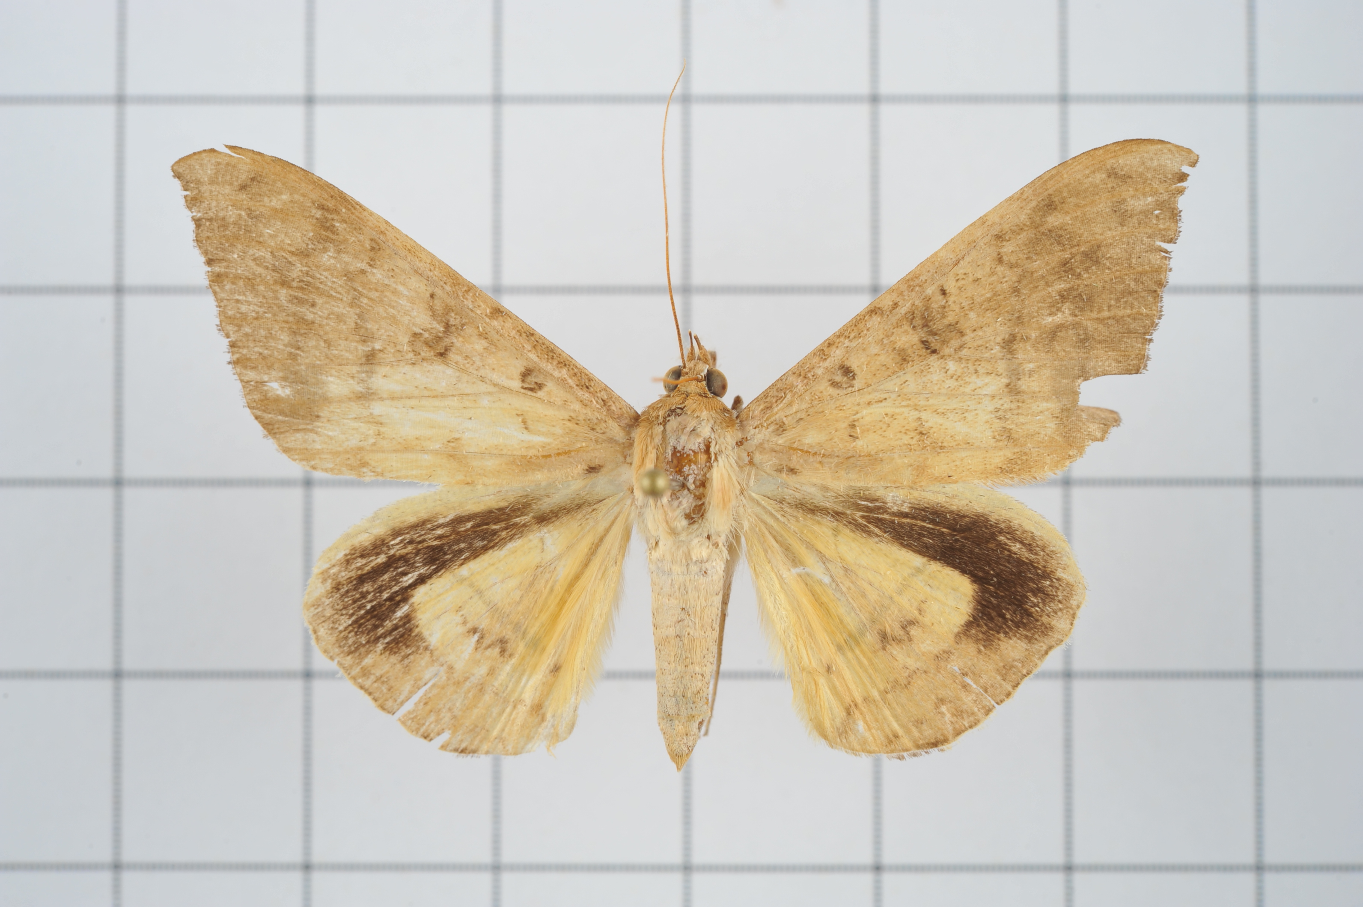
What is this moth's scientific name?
Oxyodes scrobiculata
